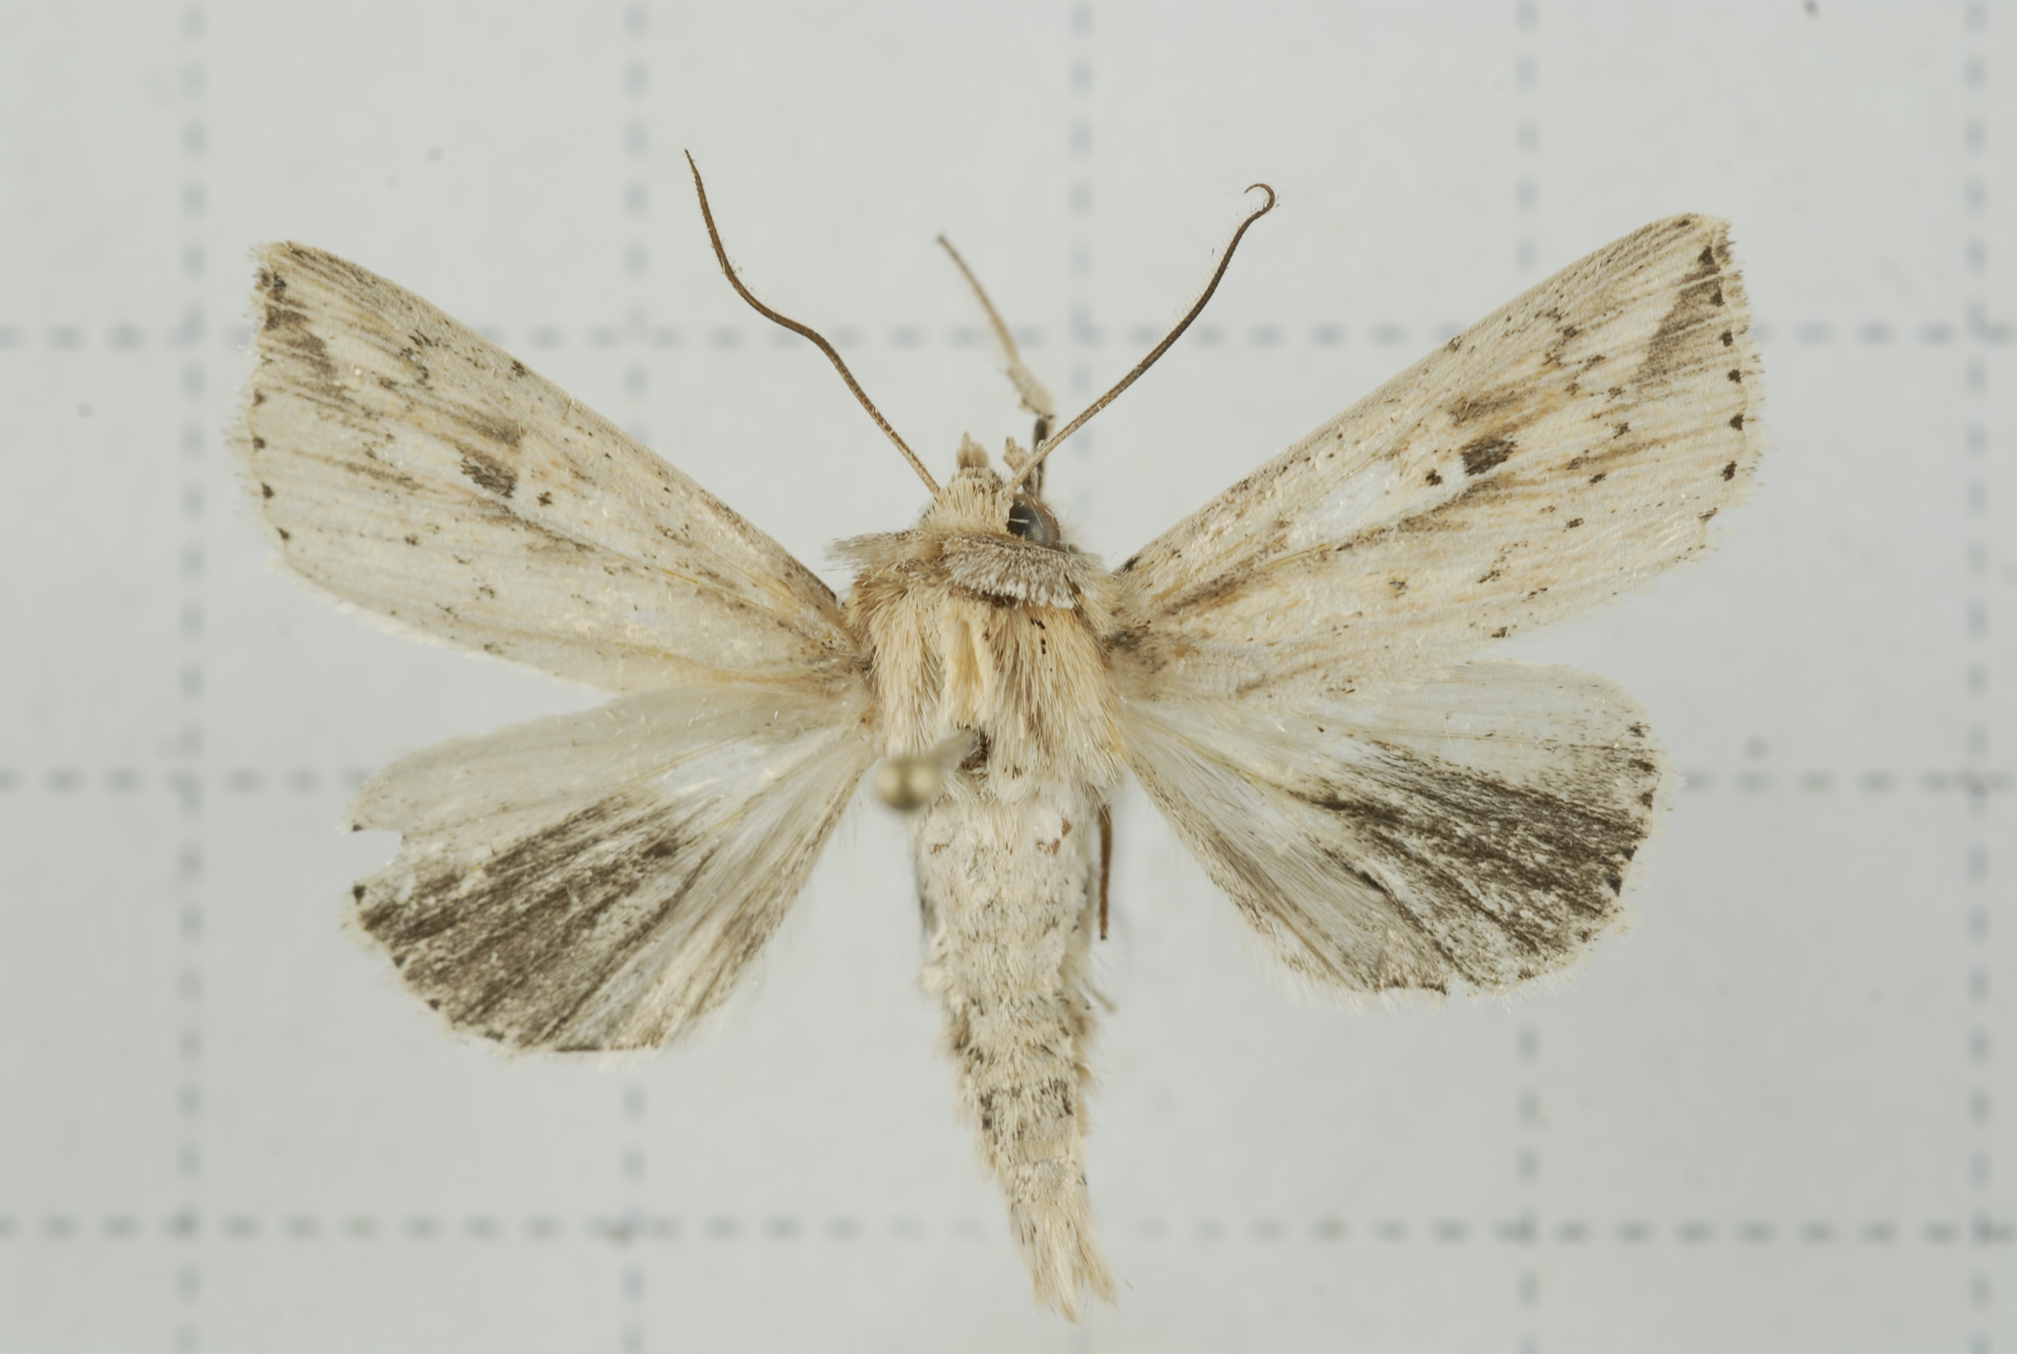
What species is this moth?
Mythimna pulchra
